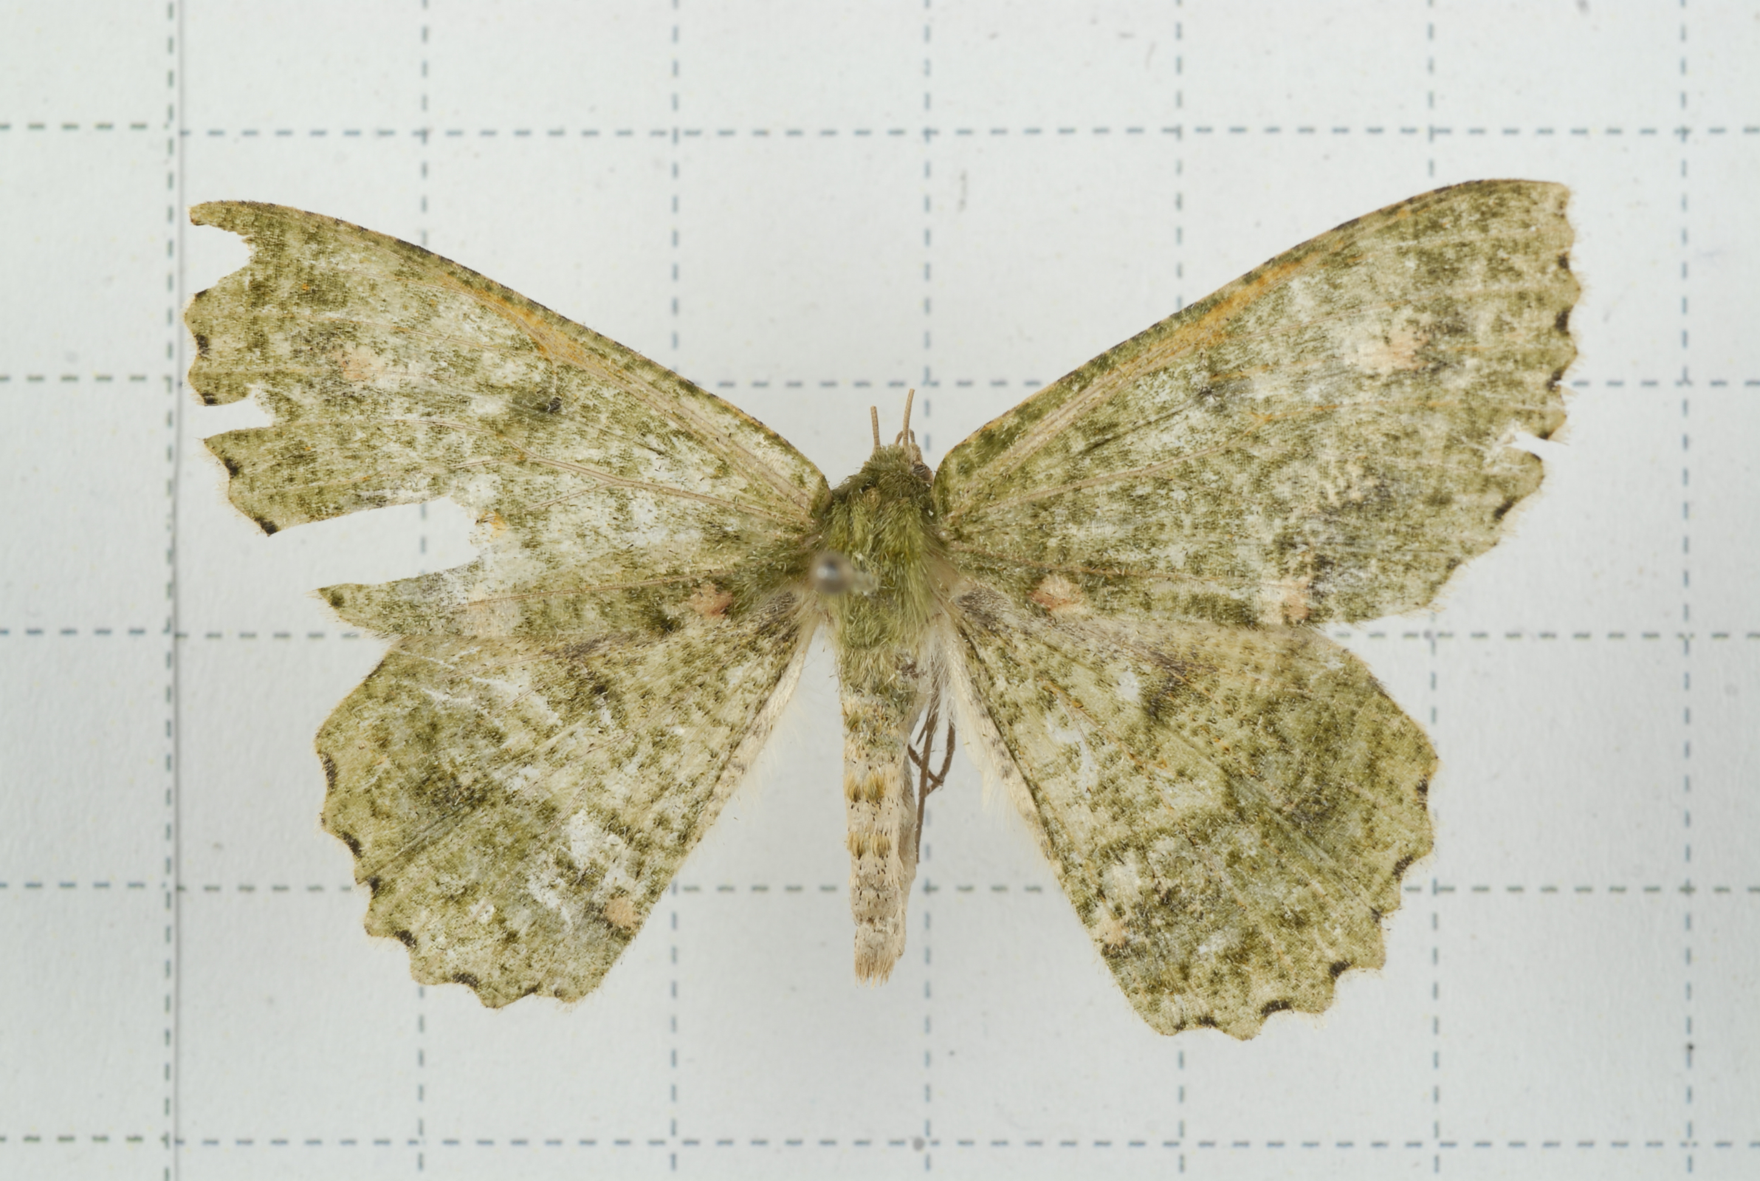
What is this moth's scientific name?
Herochroma ochreipicta
